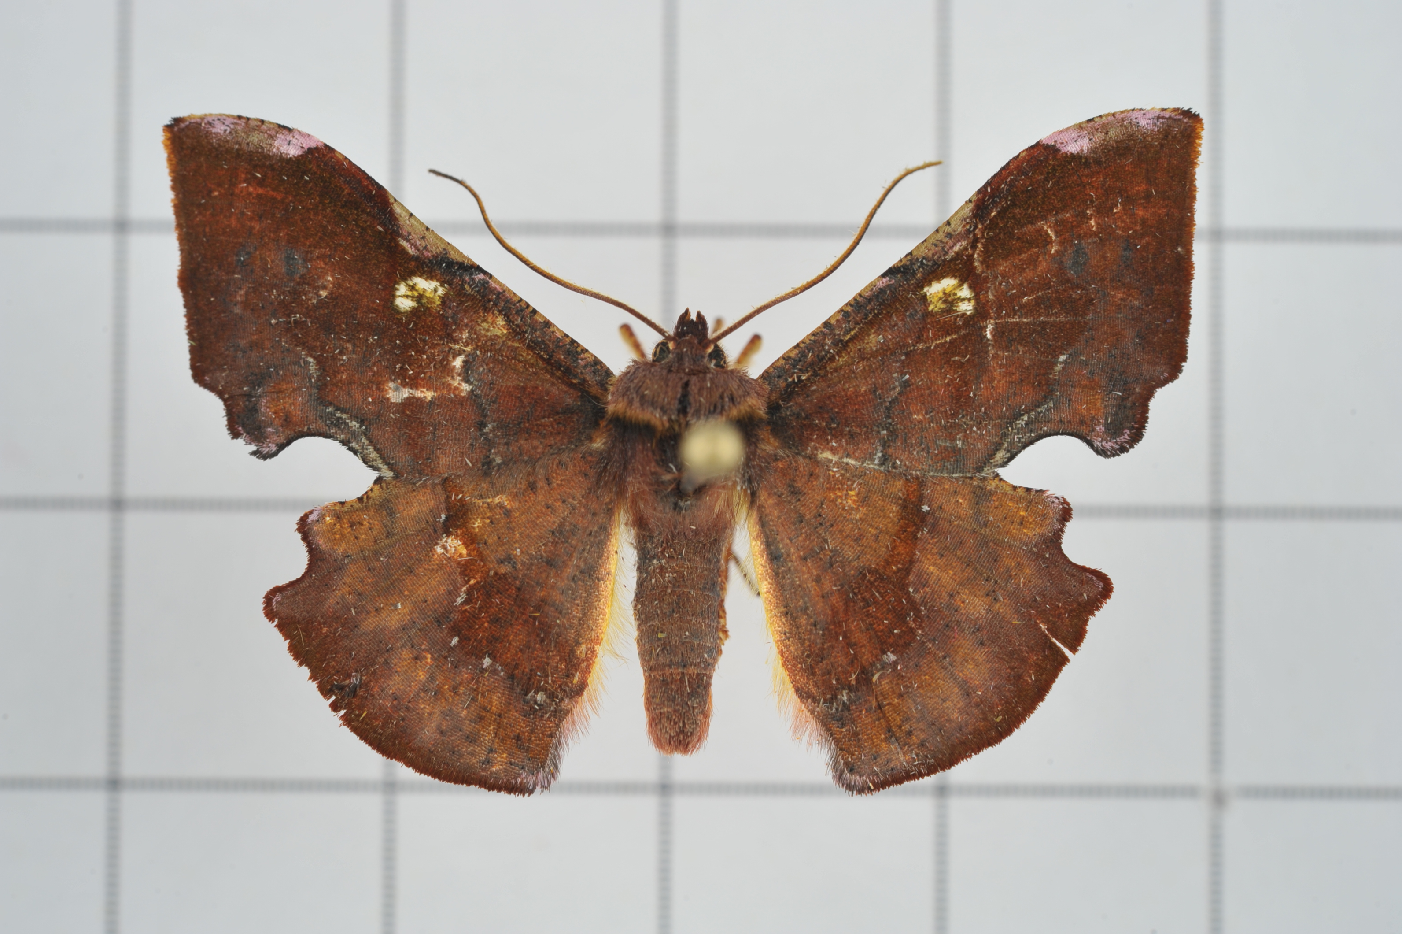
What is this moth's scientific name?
Fascellina chromataria
